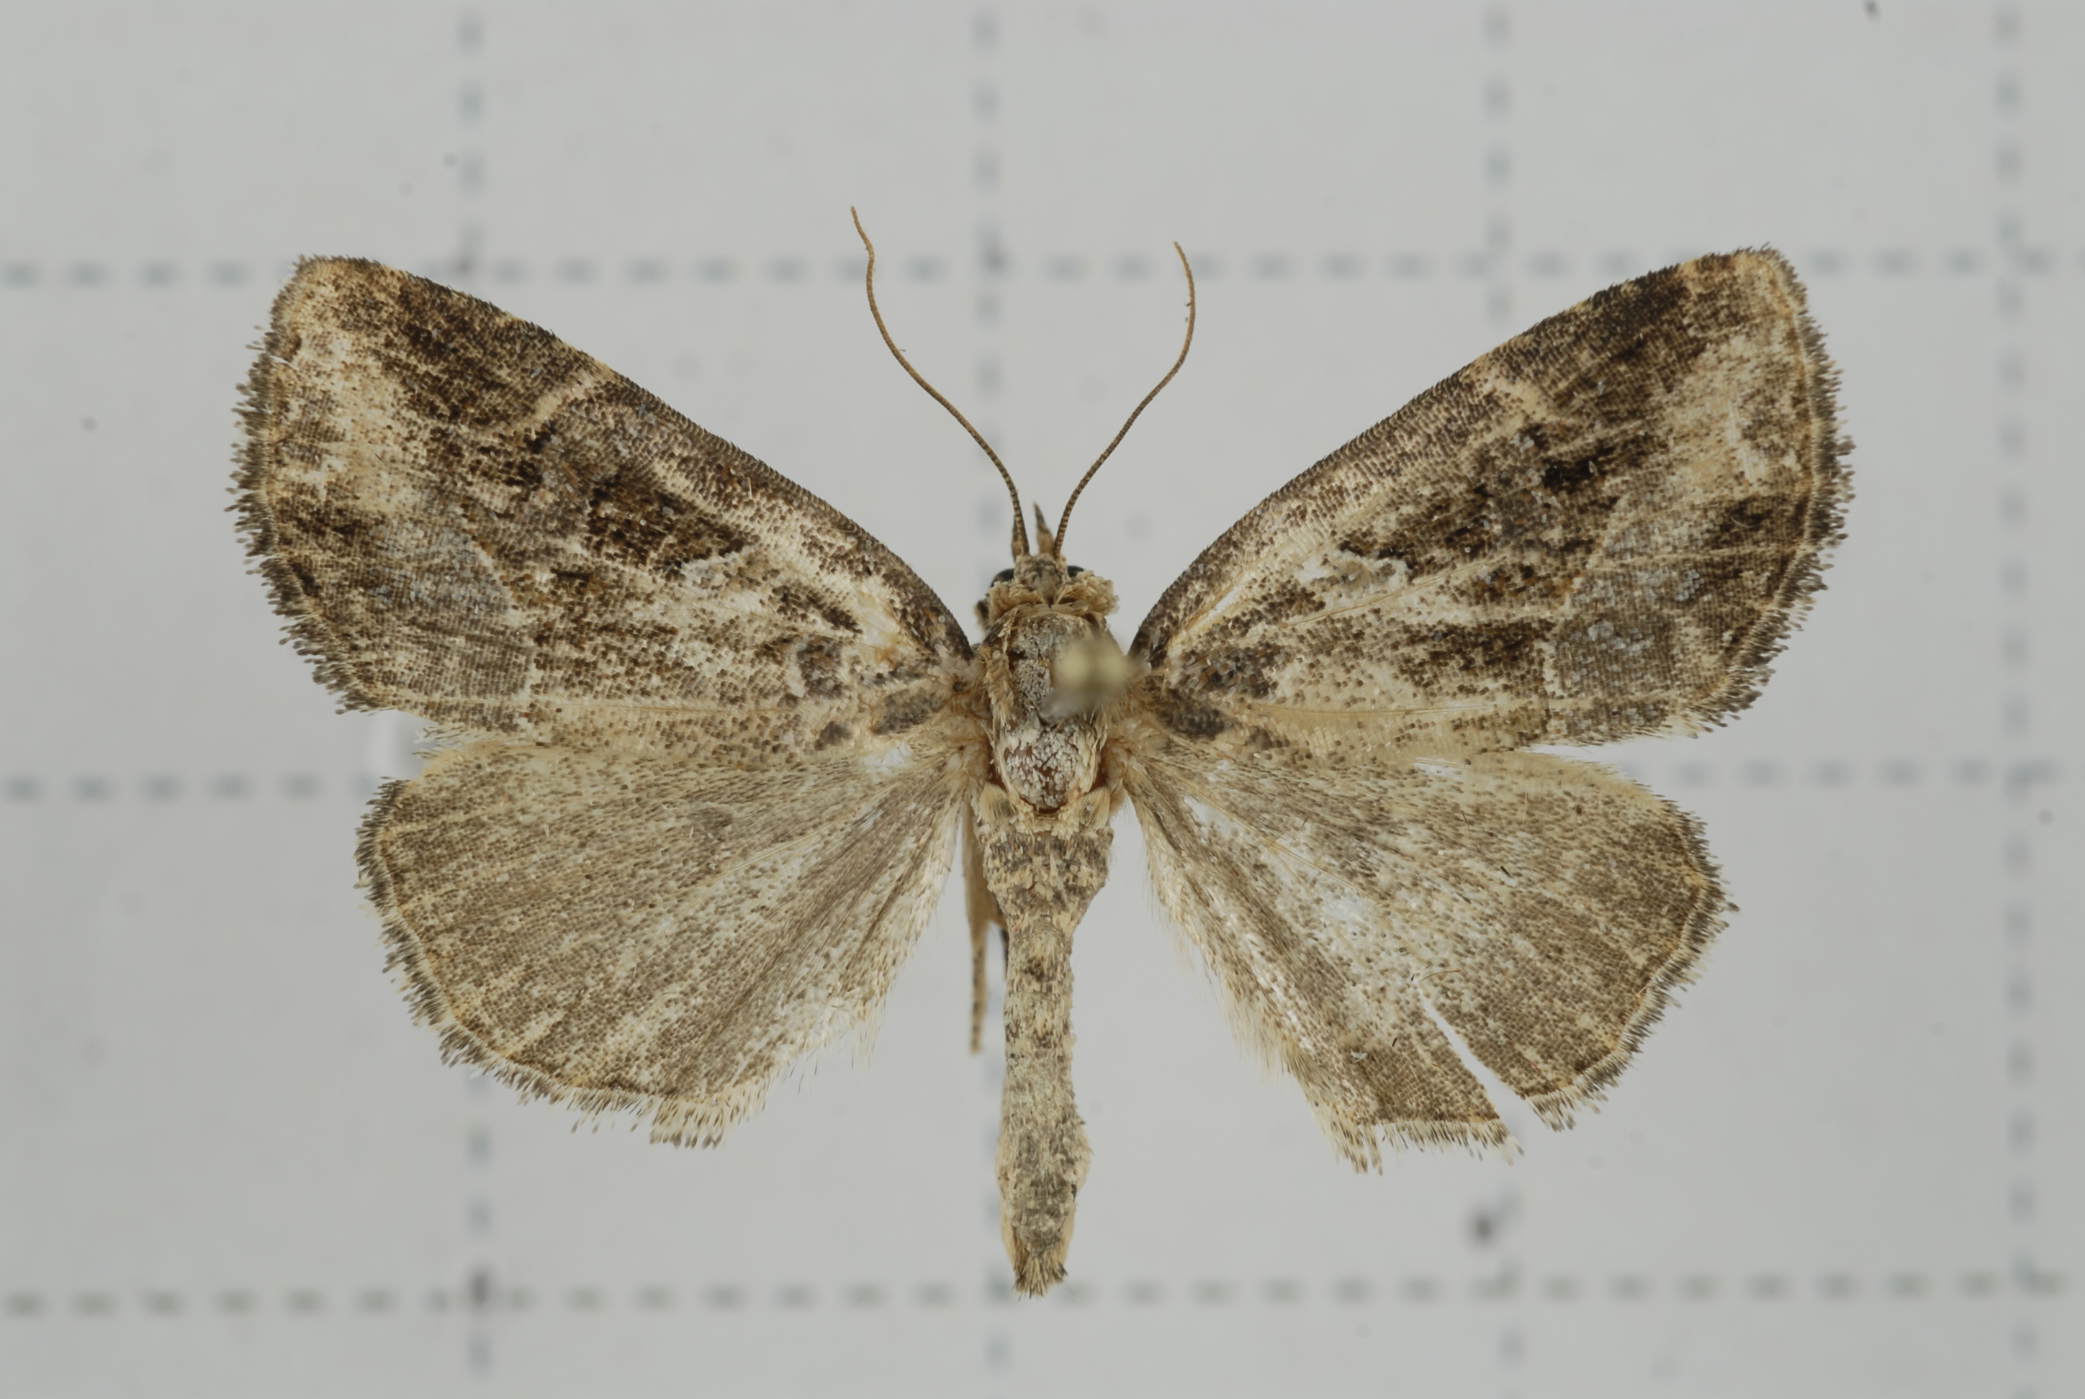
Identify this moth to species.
Pseudodeltote postvittata
